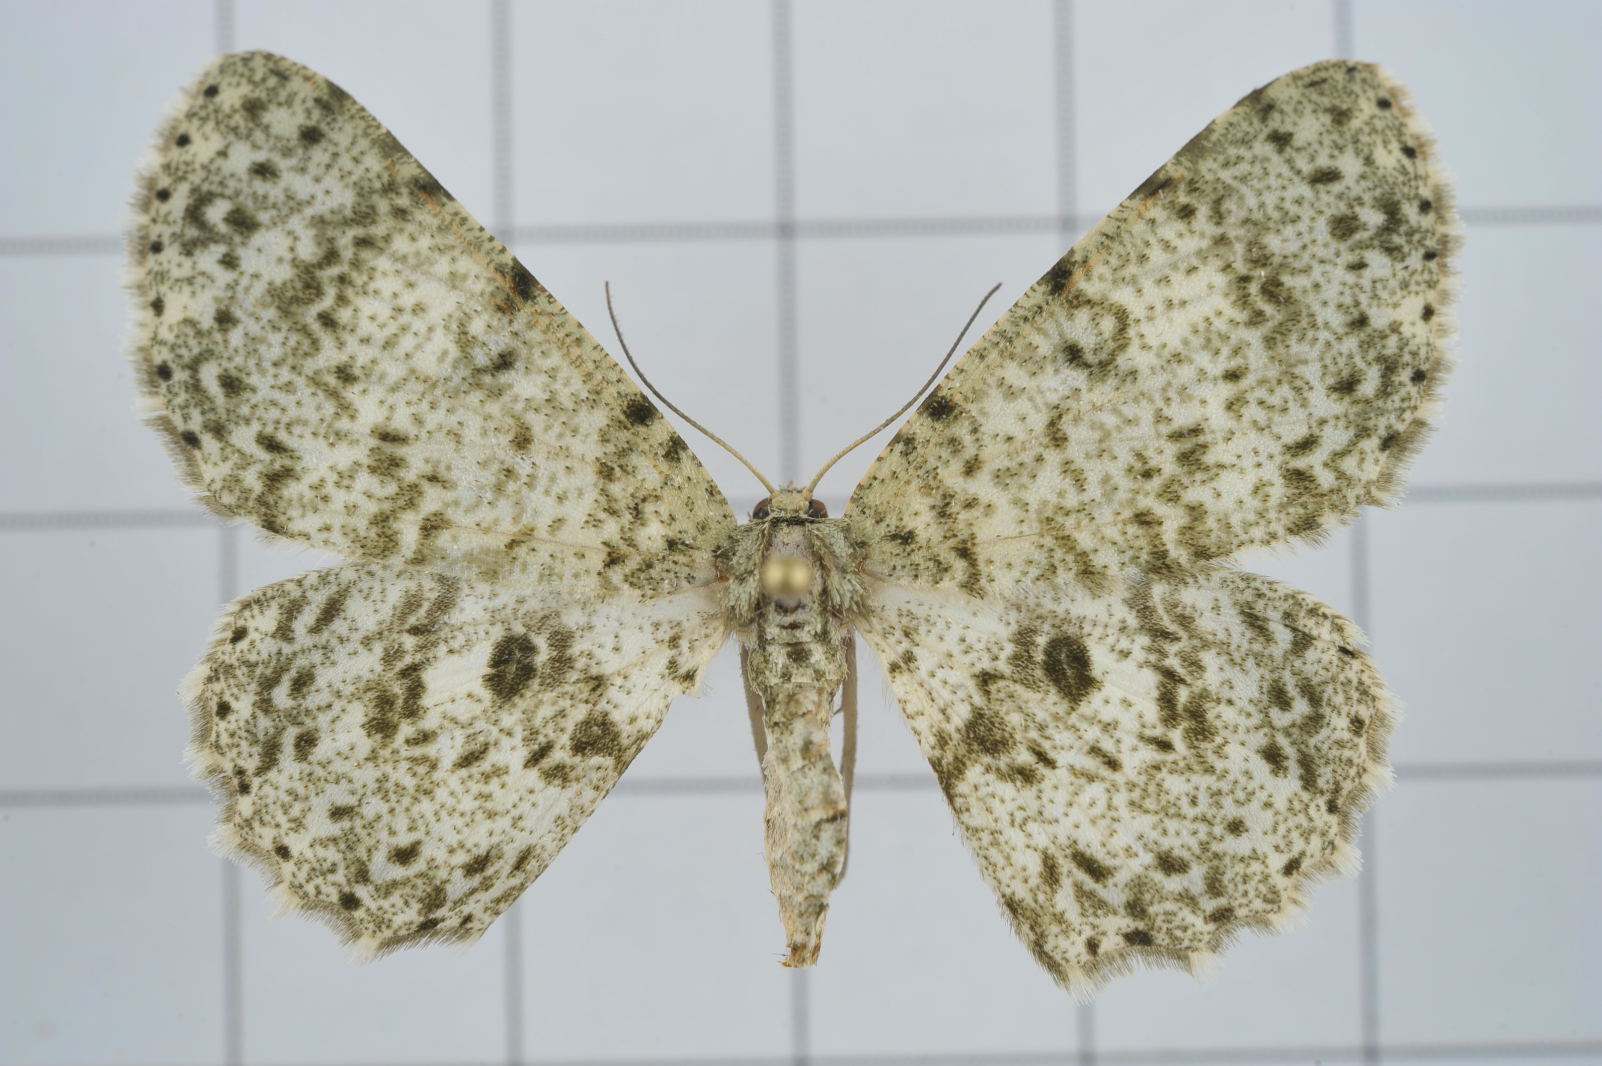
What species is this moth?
Catoria olivescens olivescens
